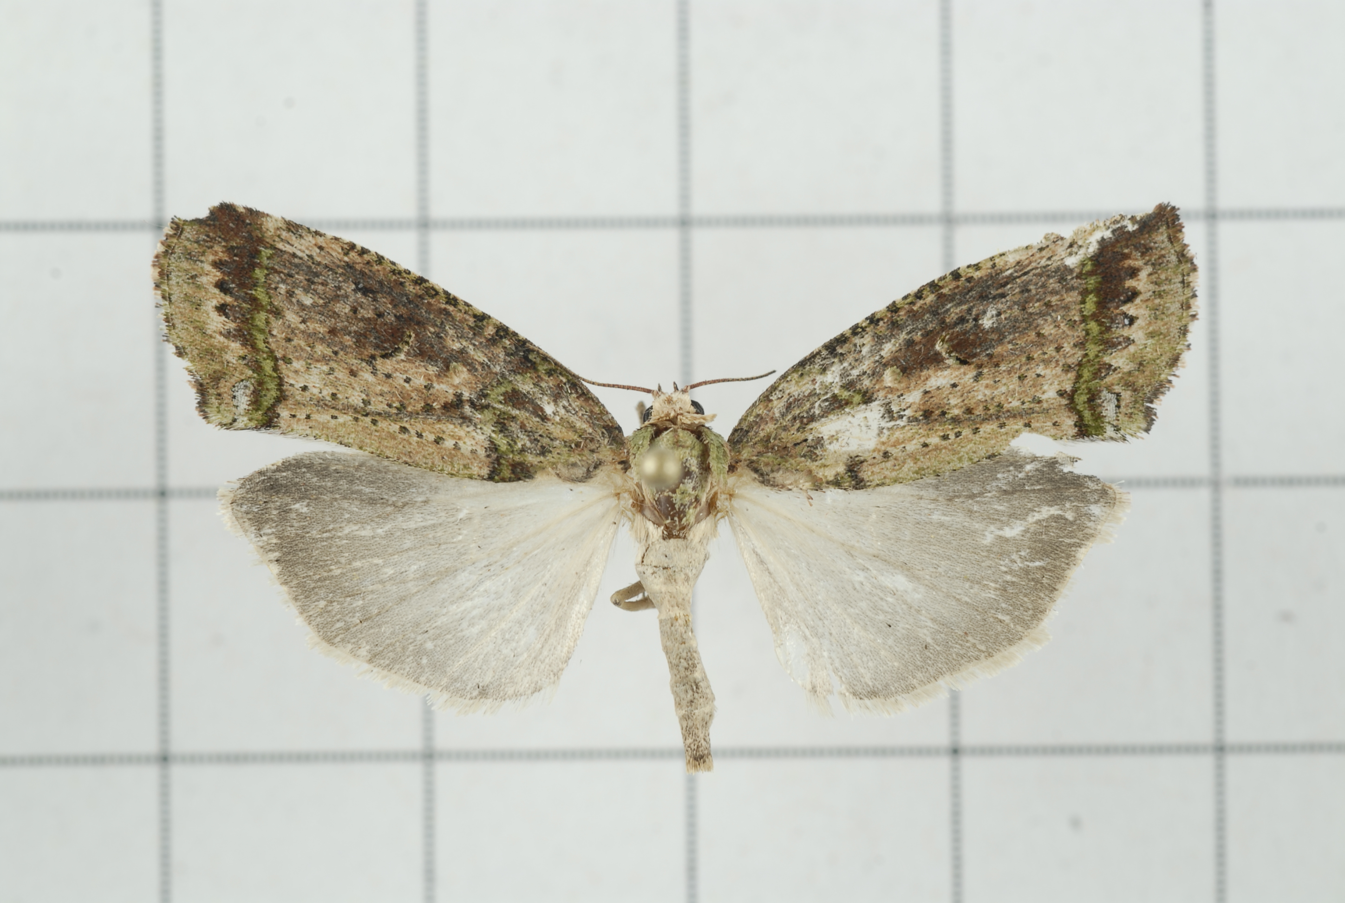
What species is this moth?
Kerala lentiginosa
